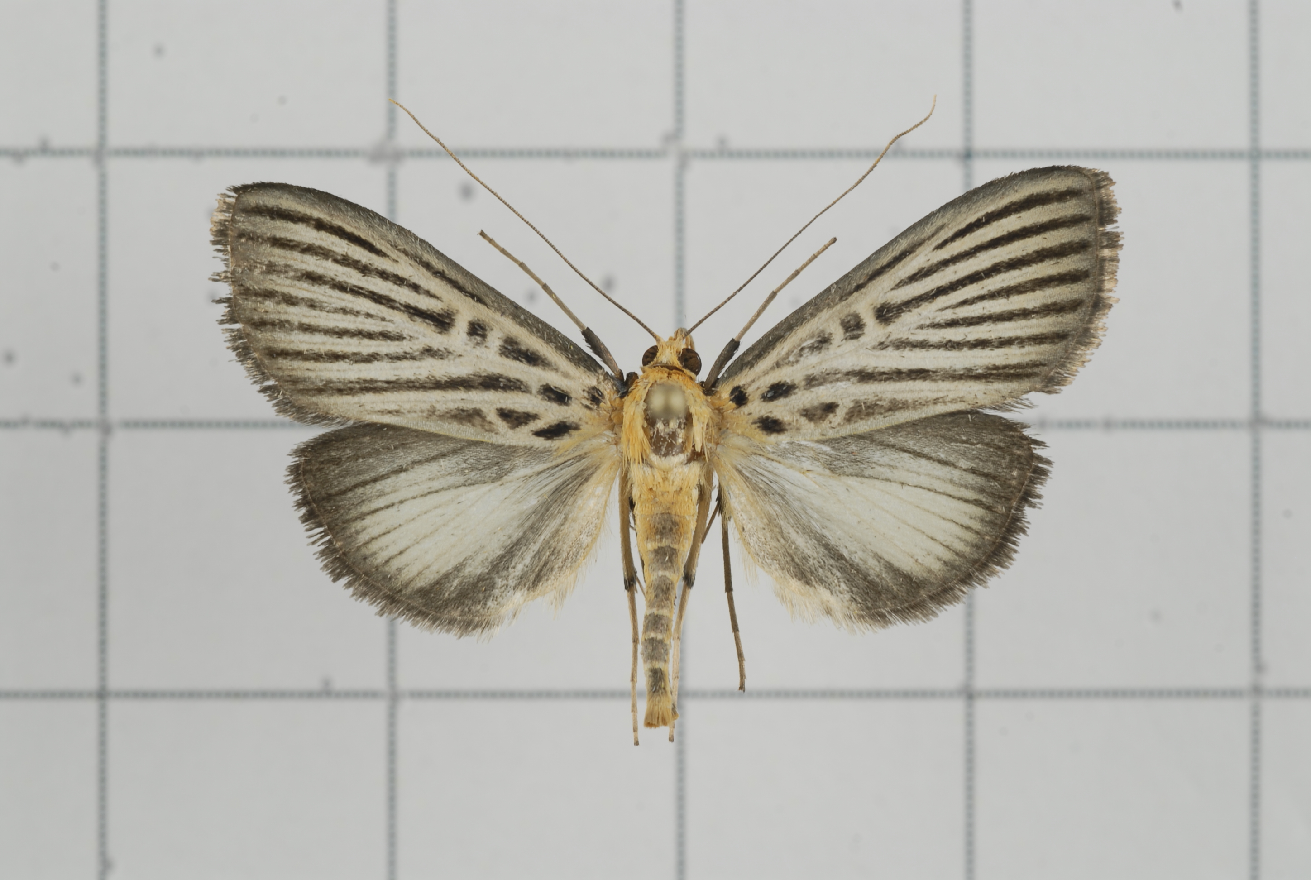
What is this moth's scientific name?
Tyspanodes hypsalis
